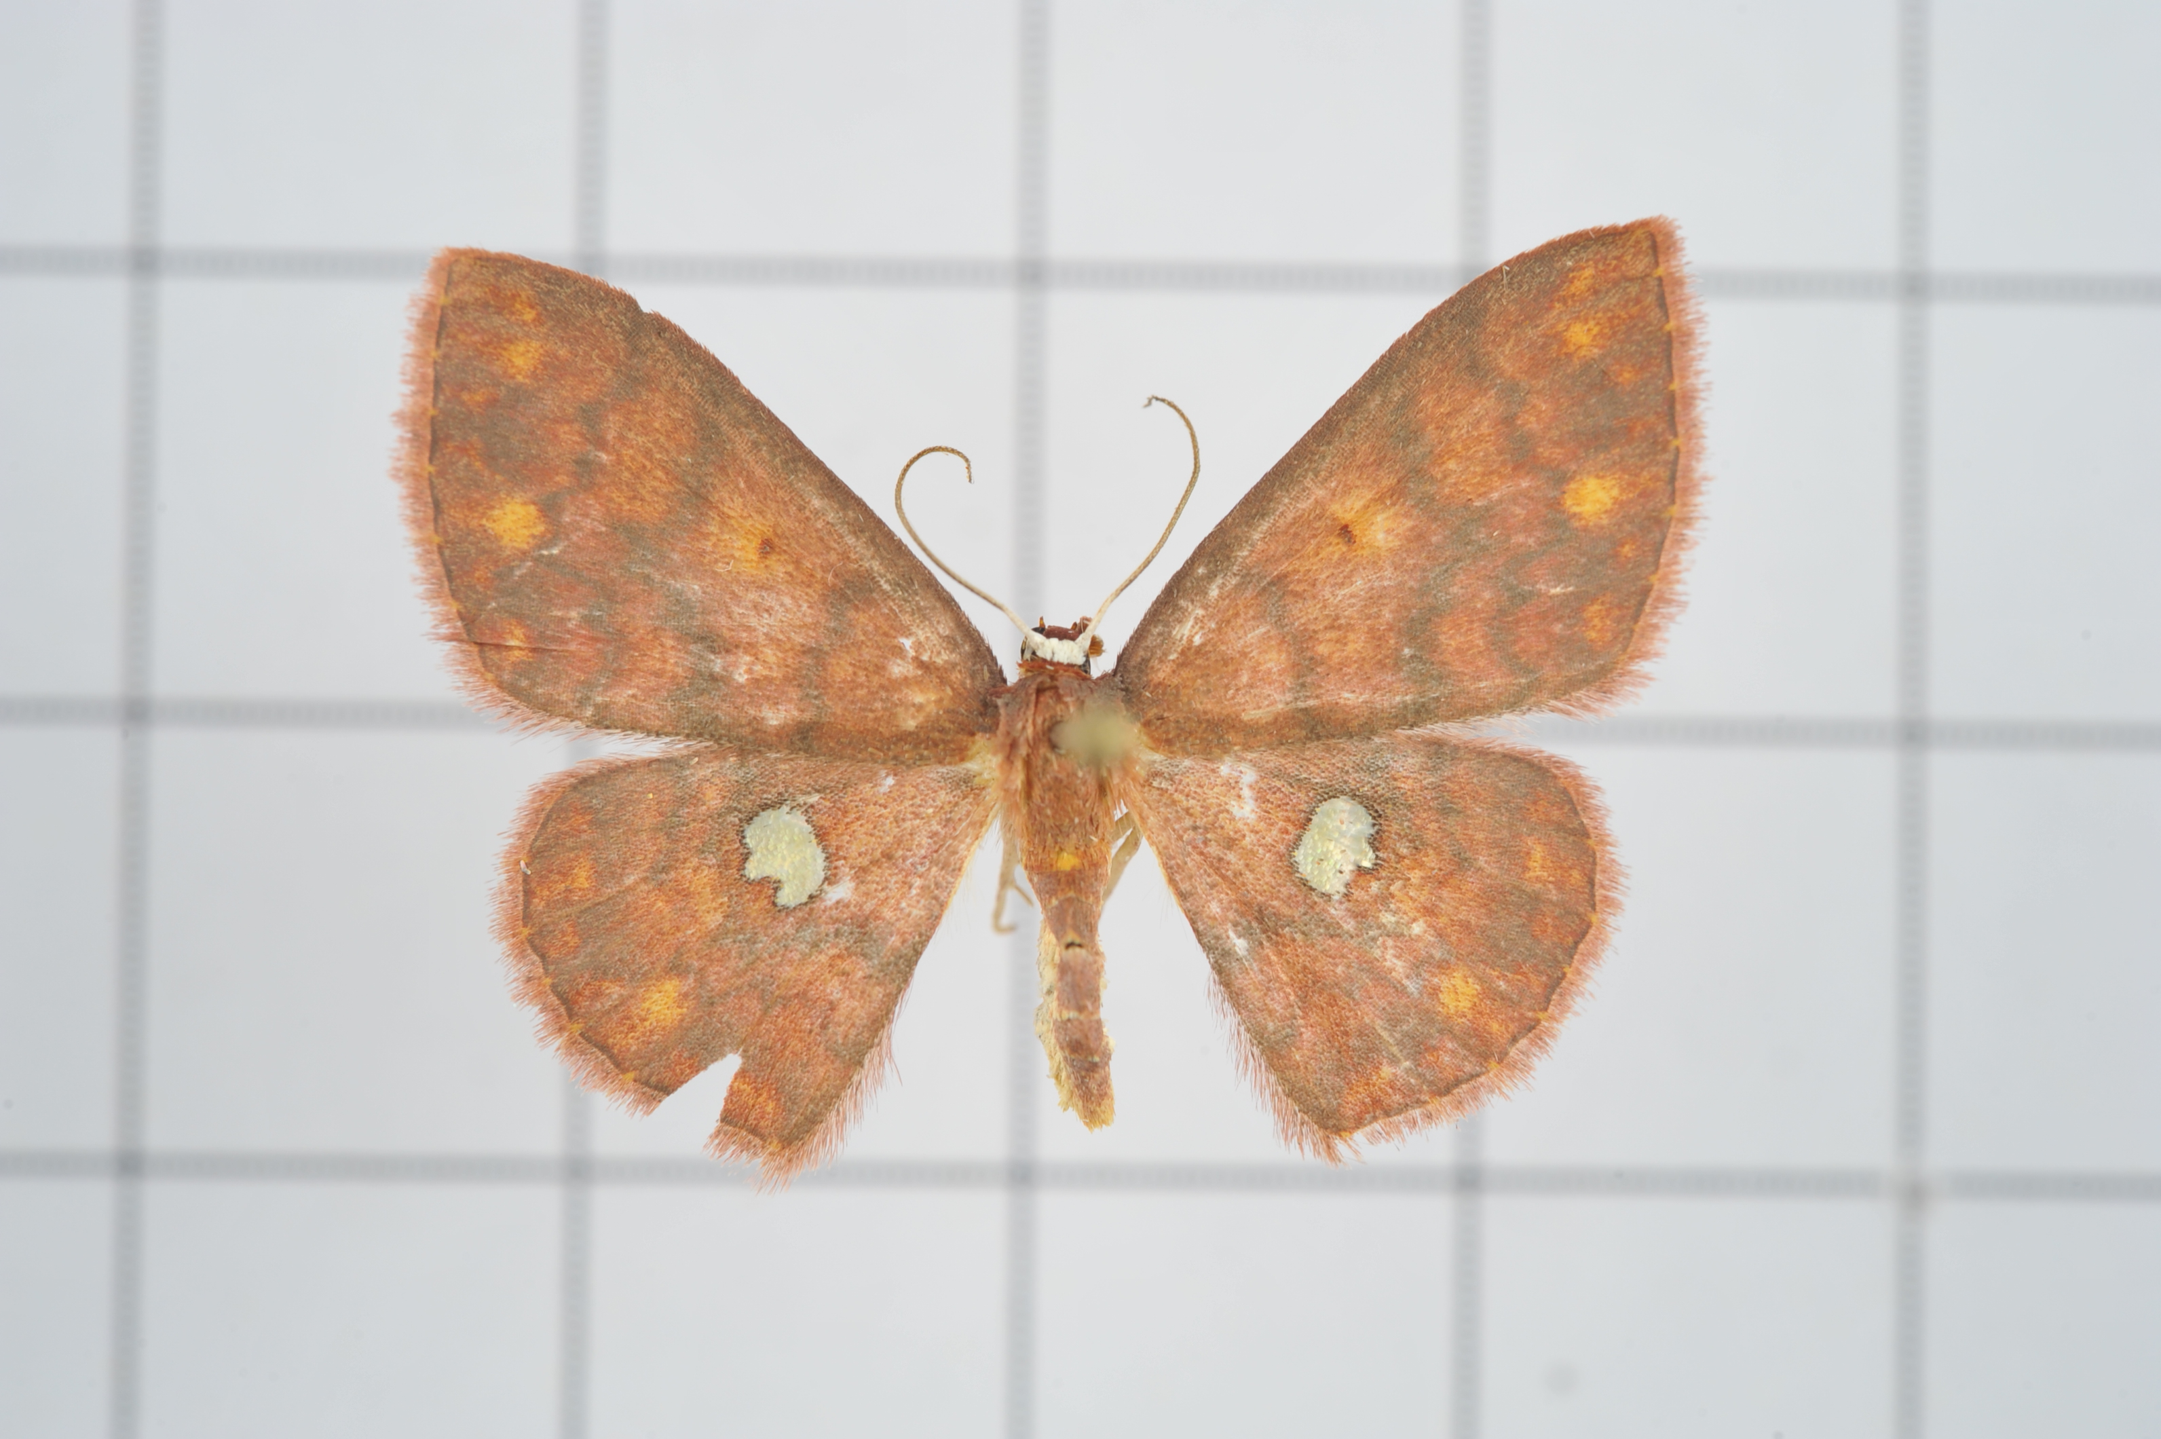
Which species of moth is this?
Discoglypha locupletata
